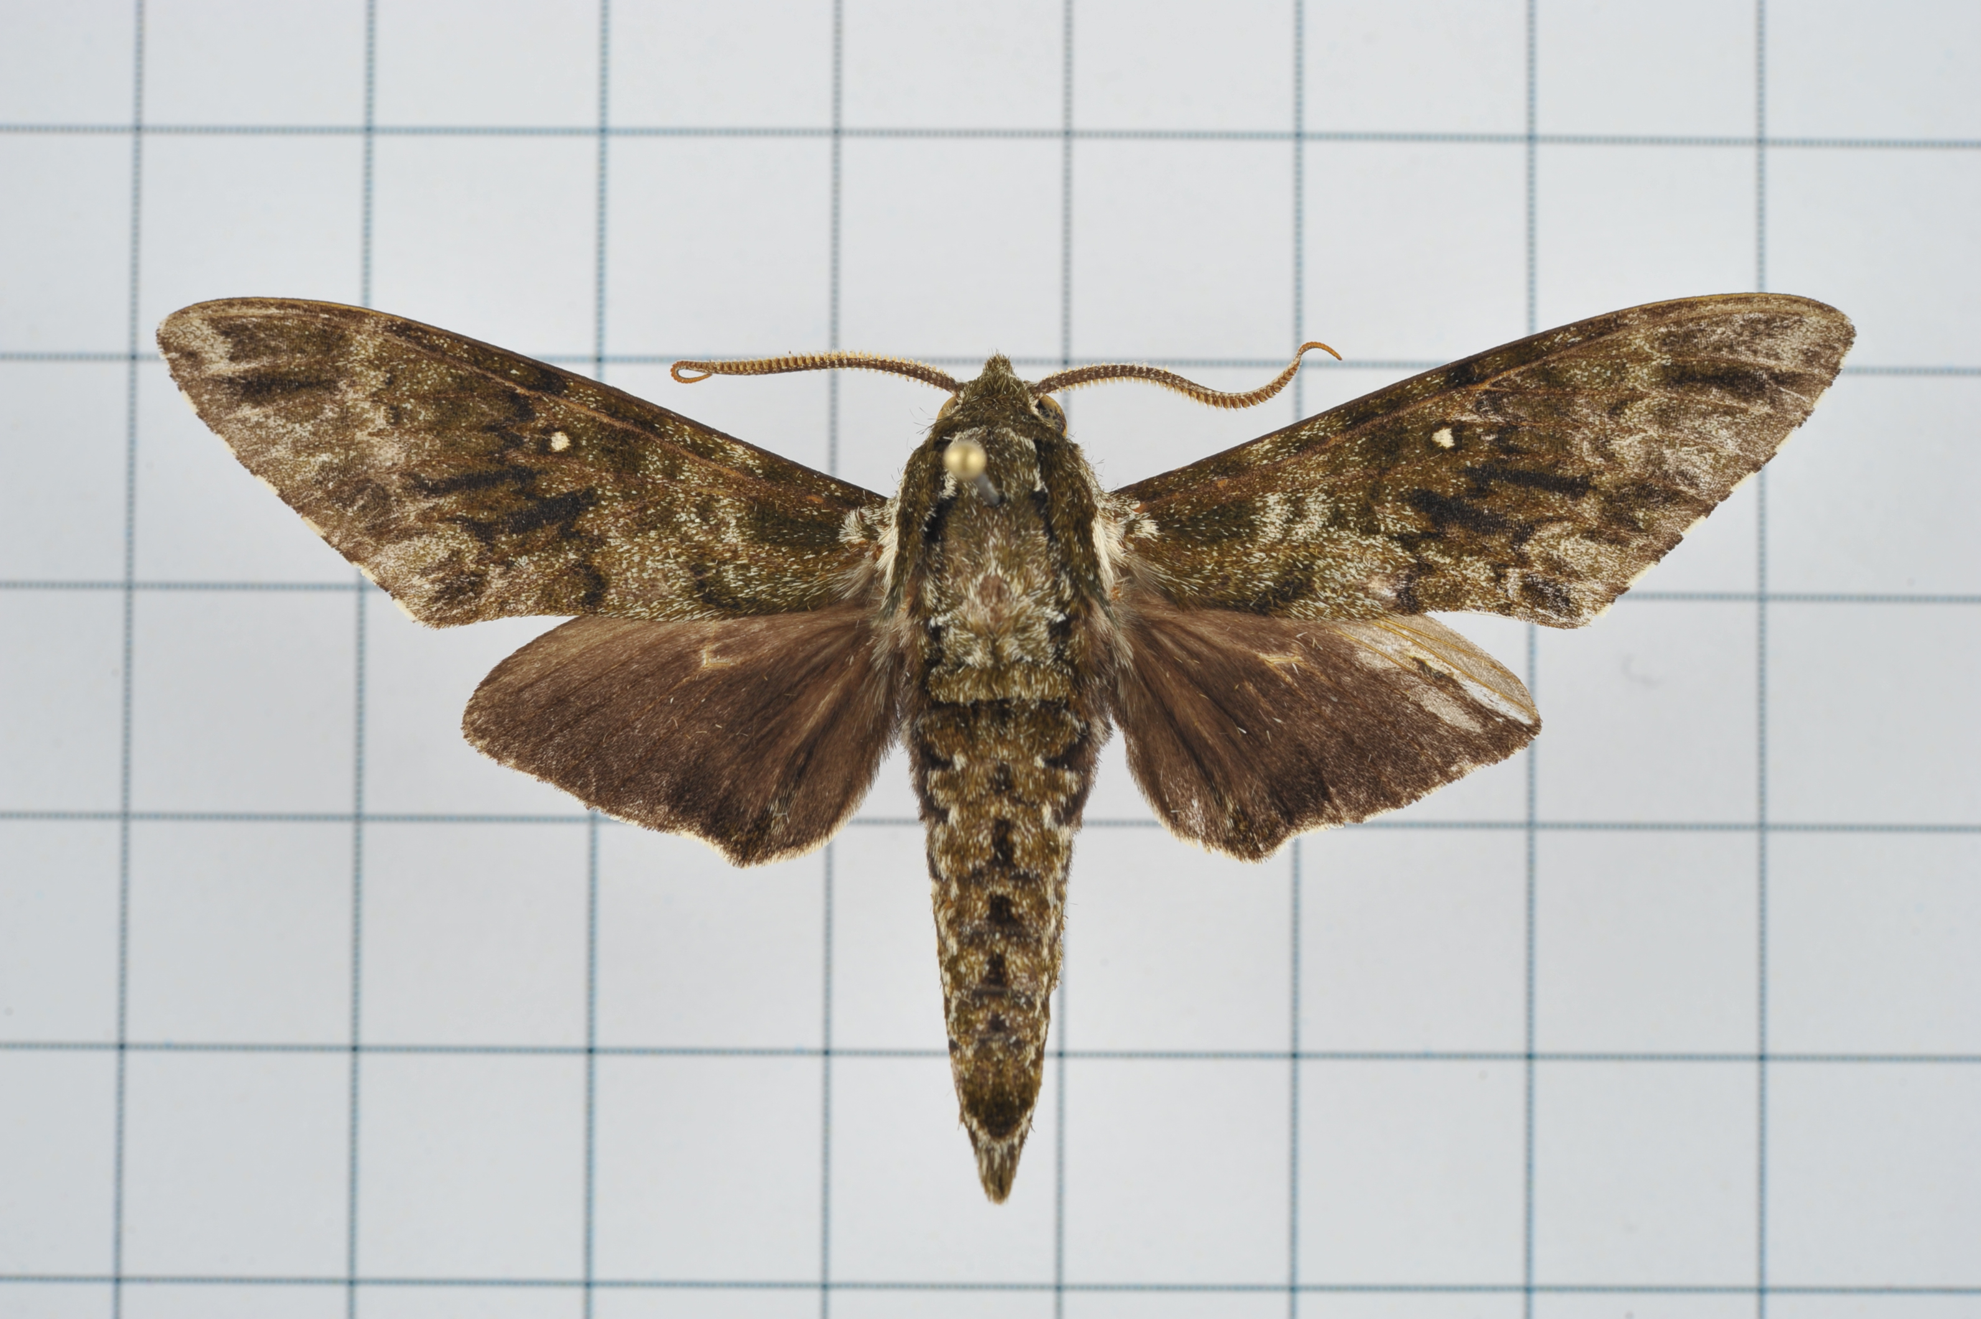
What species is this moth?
Dolbina formosana
